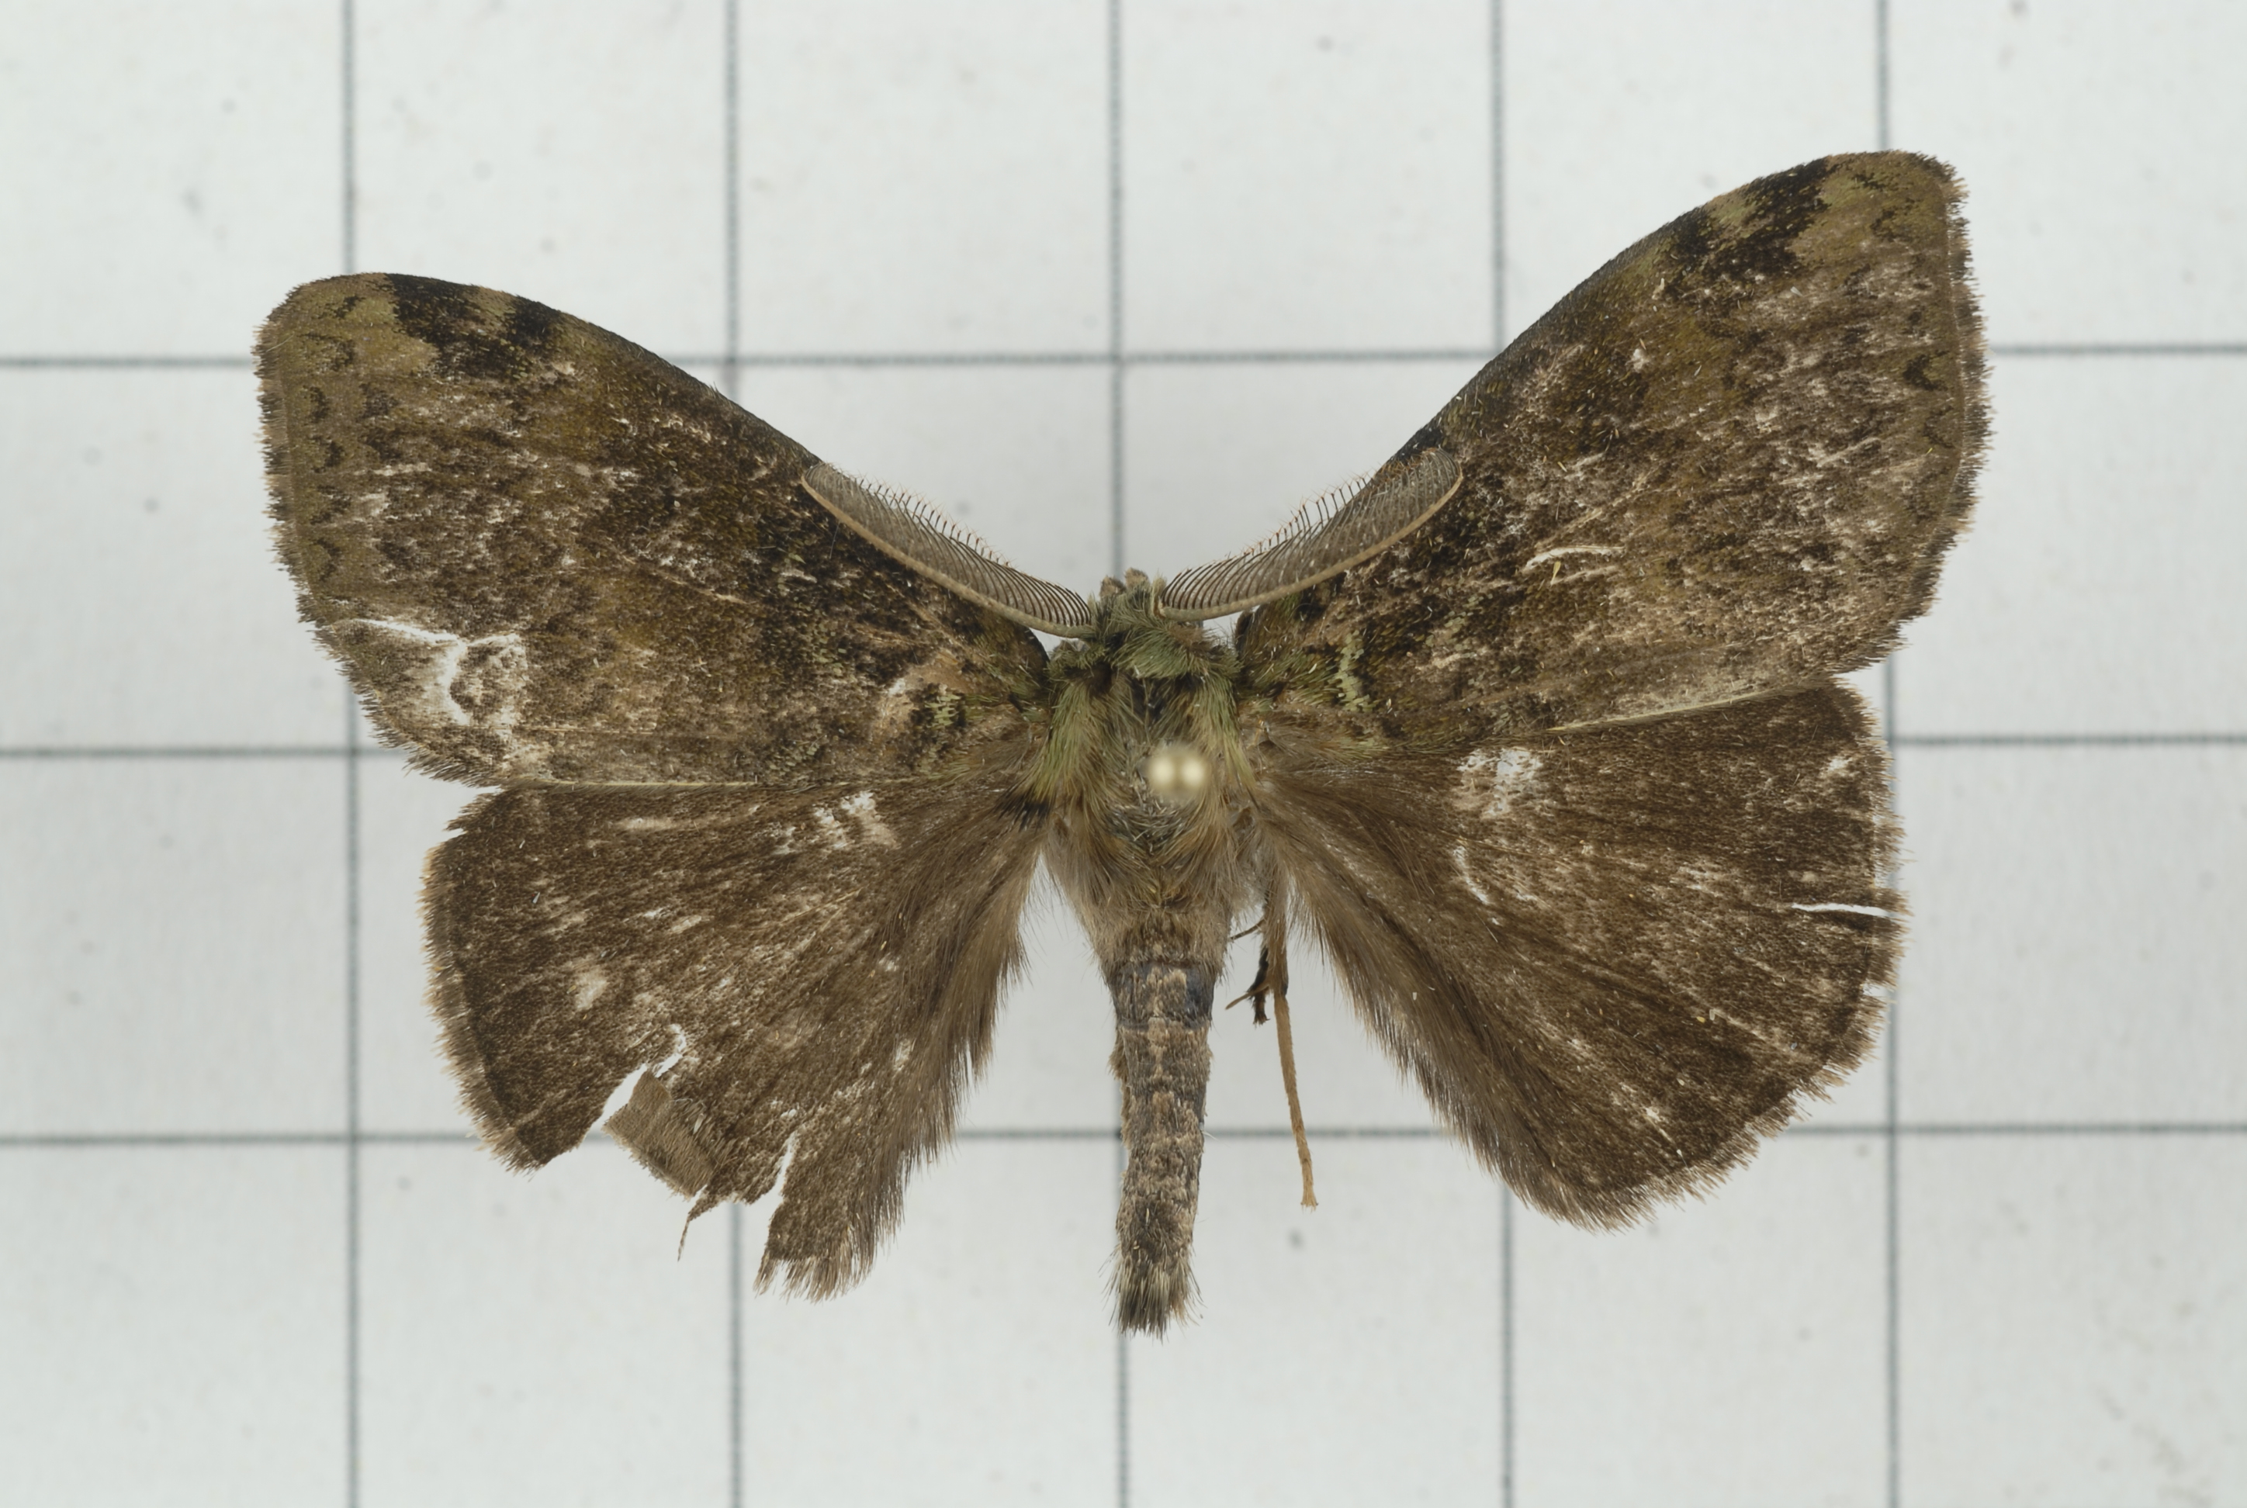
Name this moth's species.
Ilema olivacea
